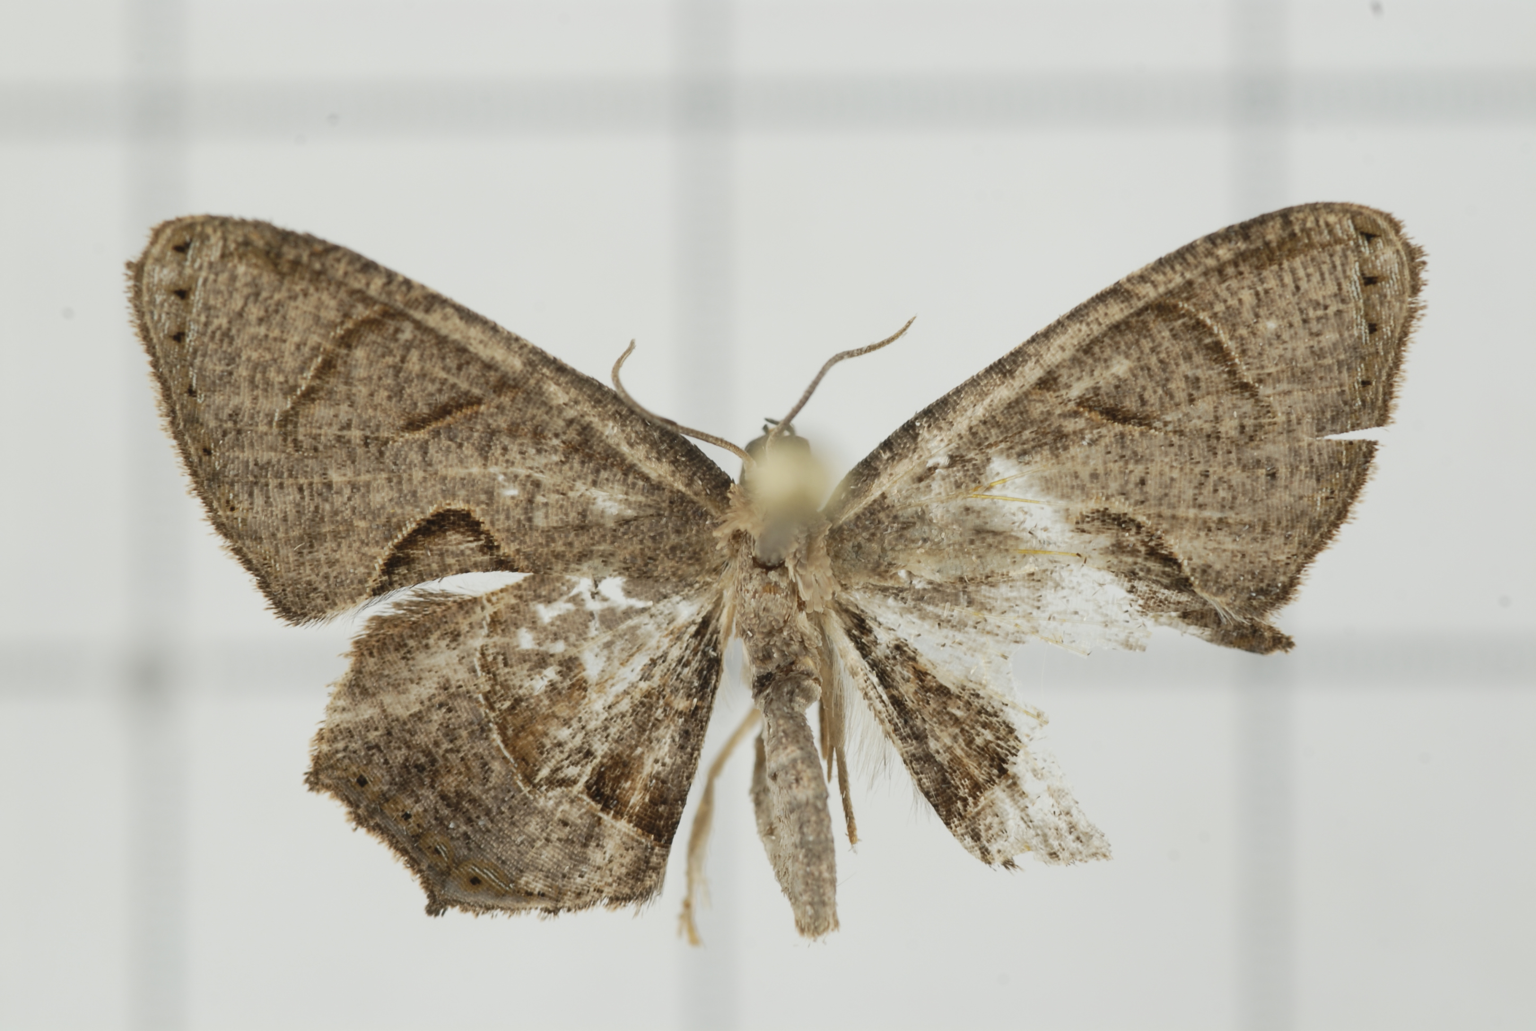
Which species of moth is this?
Phazaca alikangensis
